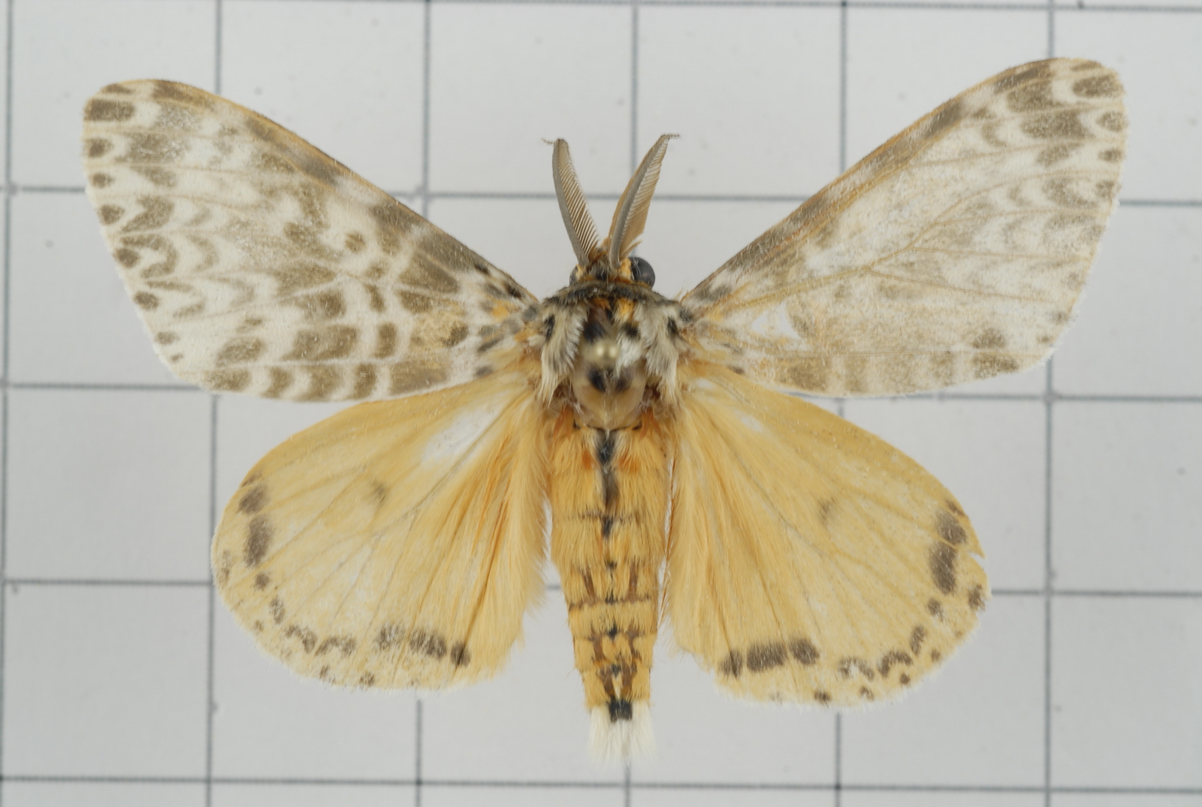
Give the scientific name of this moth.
Lymantria mathura subpallida
